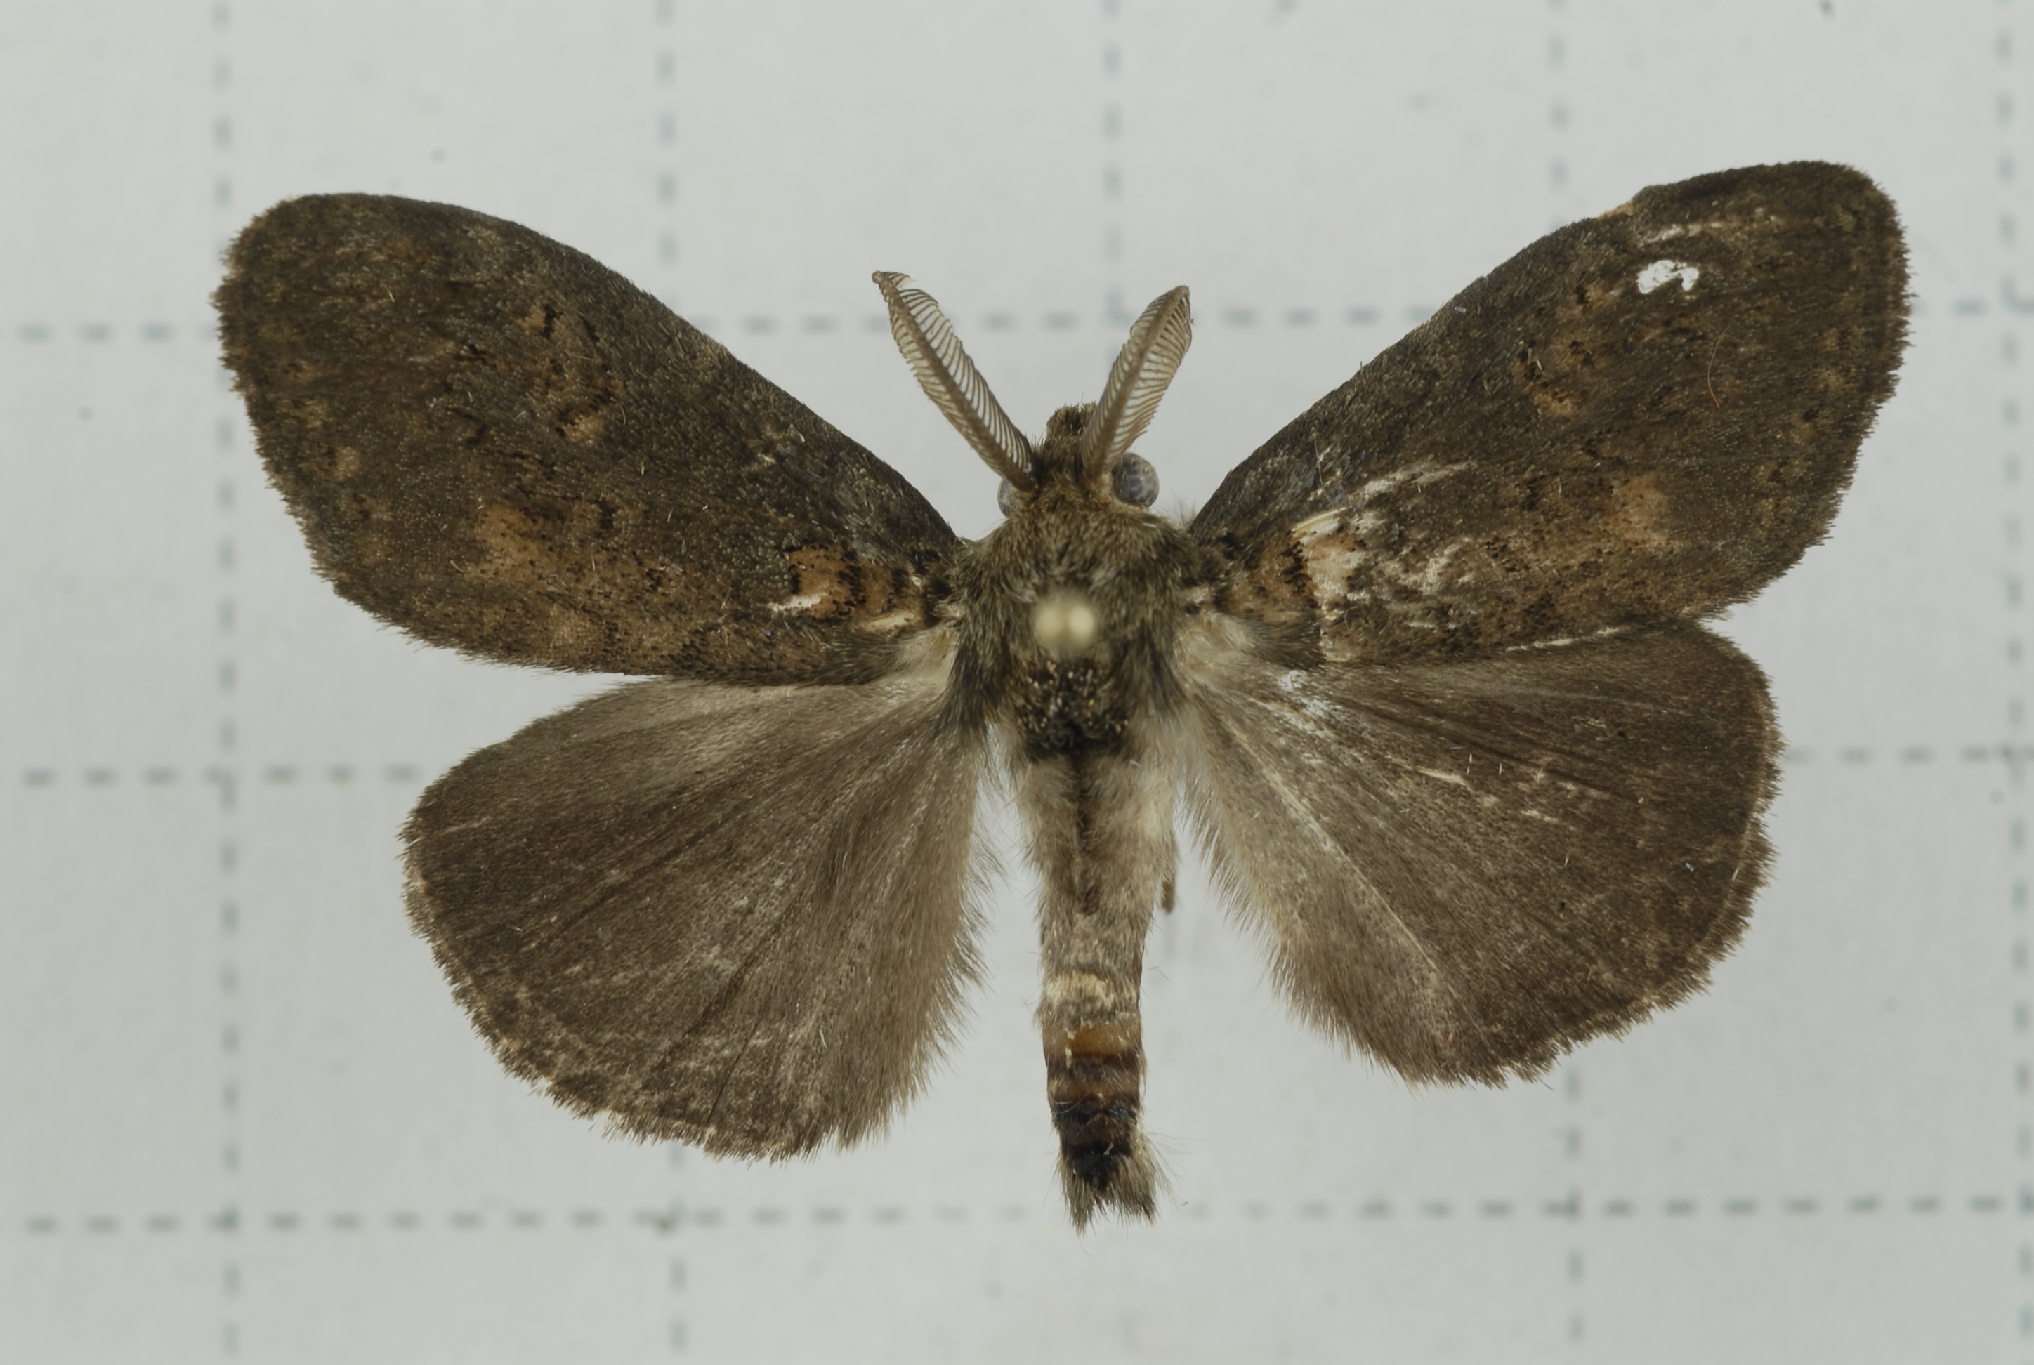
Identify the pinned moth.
Olene dudgeoni
